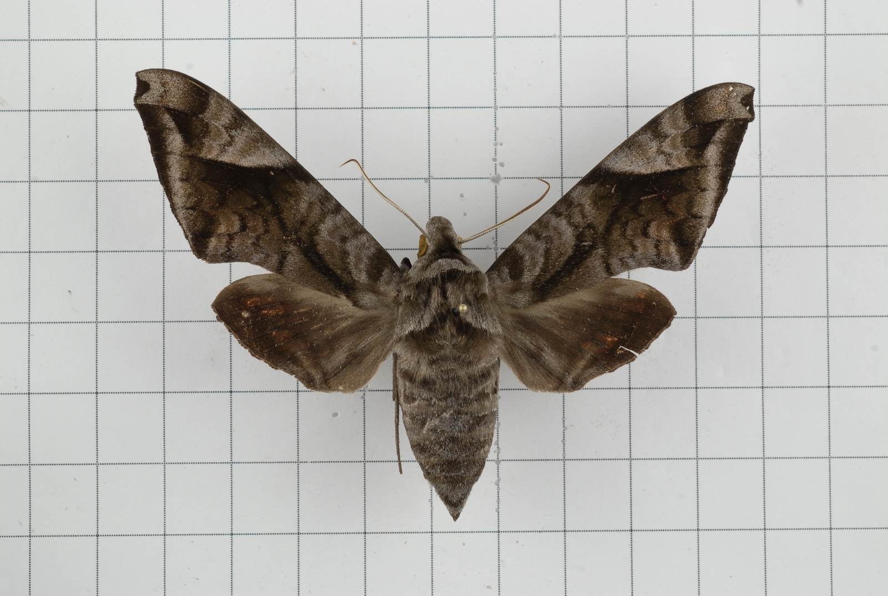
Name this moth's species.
Acosmeryx naga metanaga
